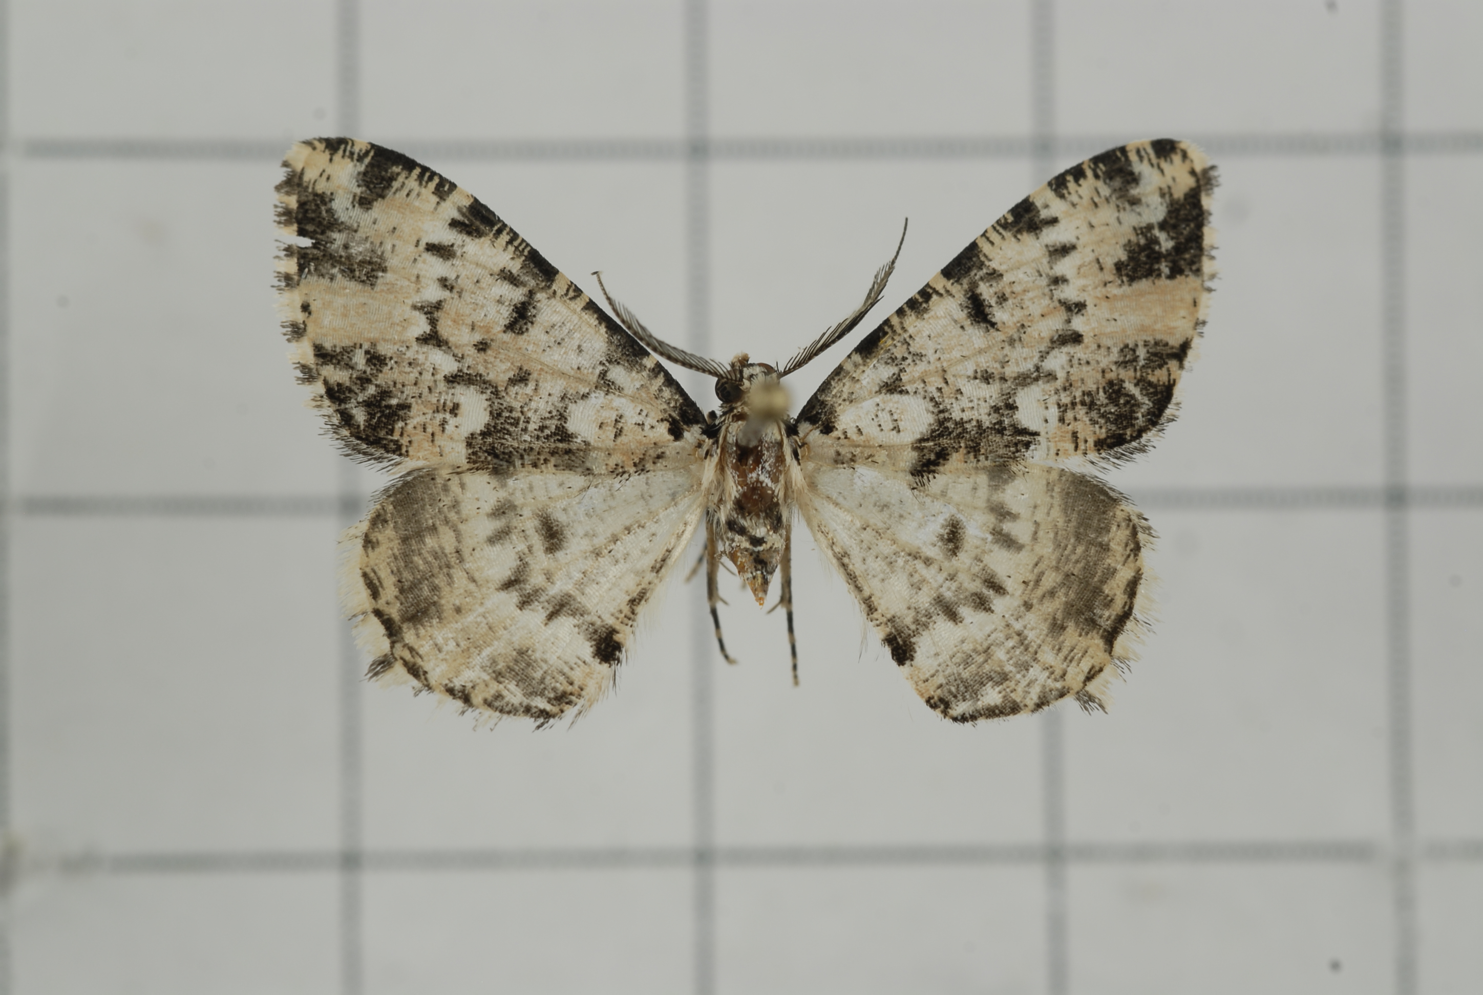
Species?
Prochasma squalida
